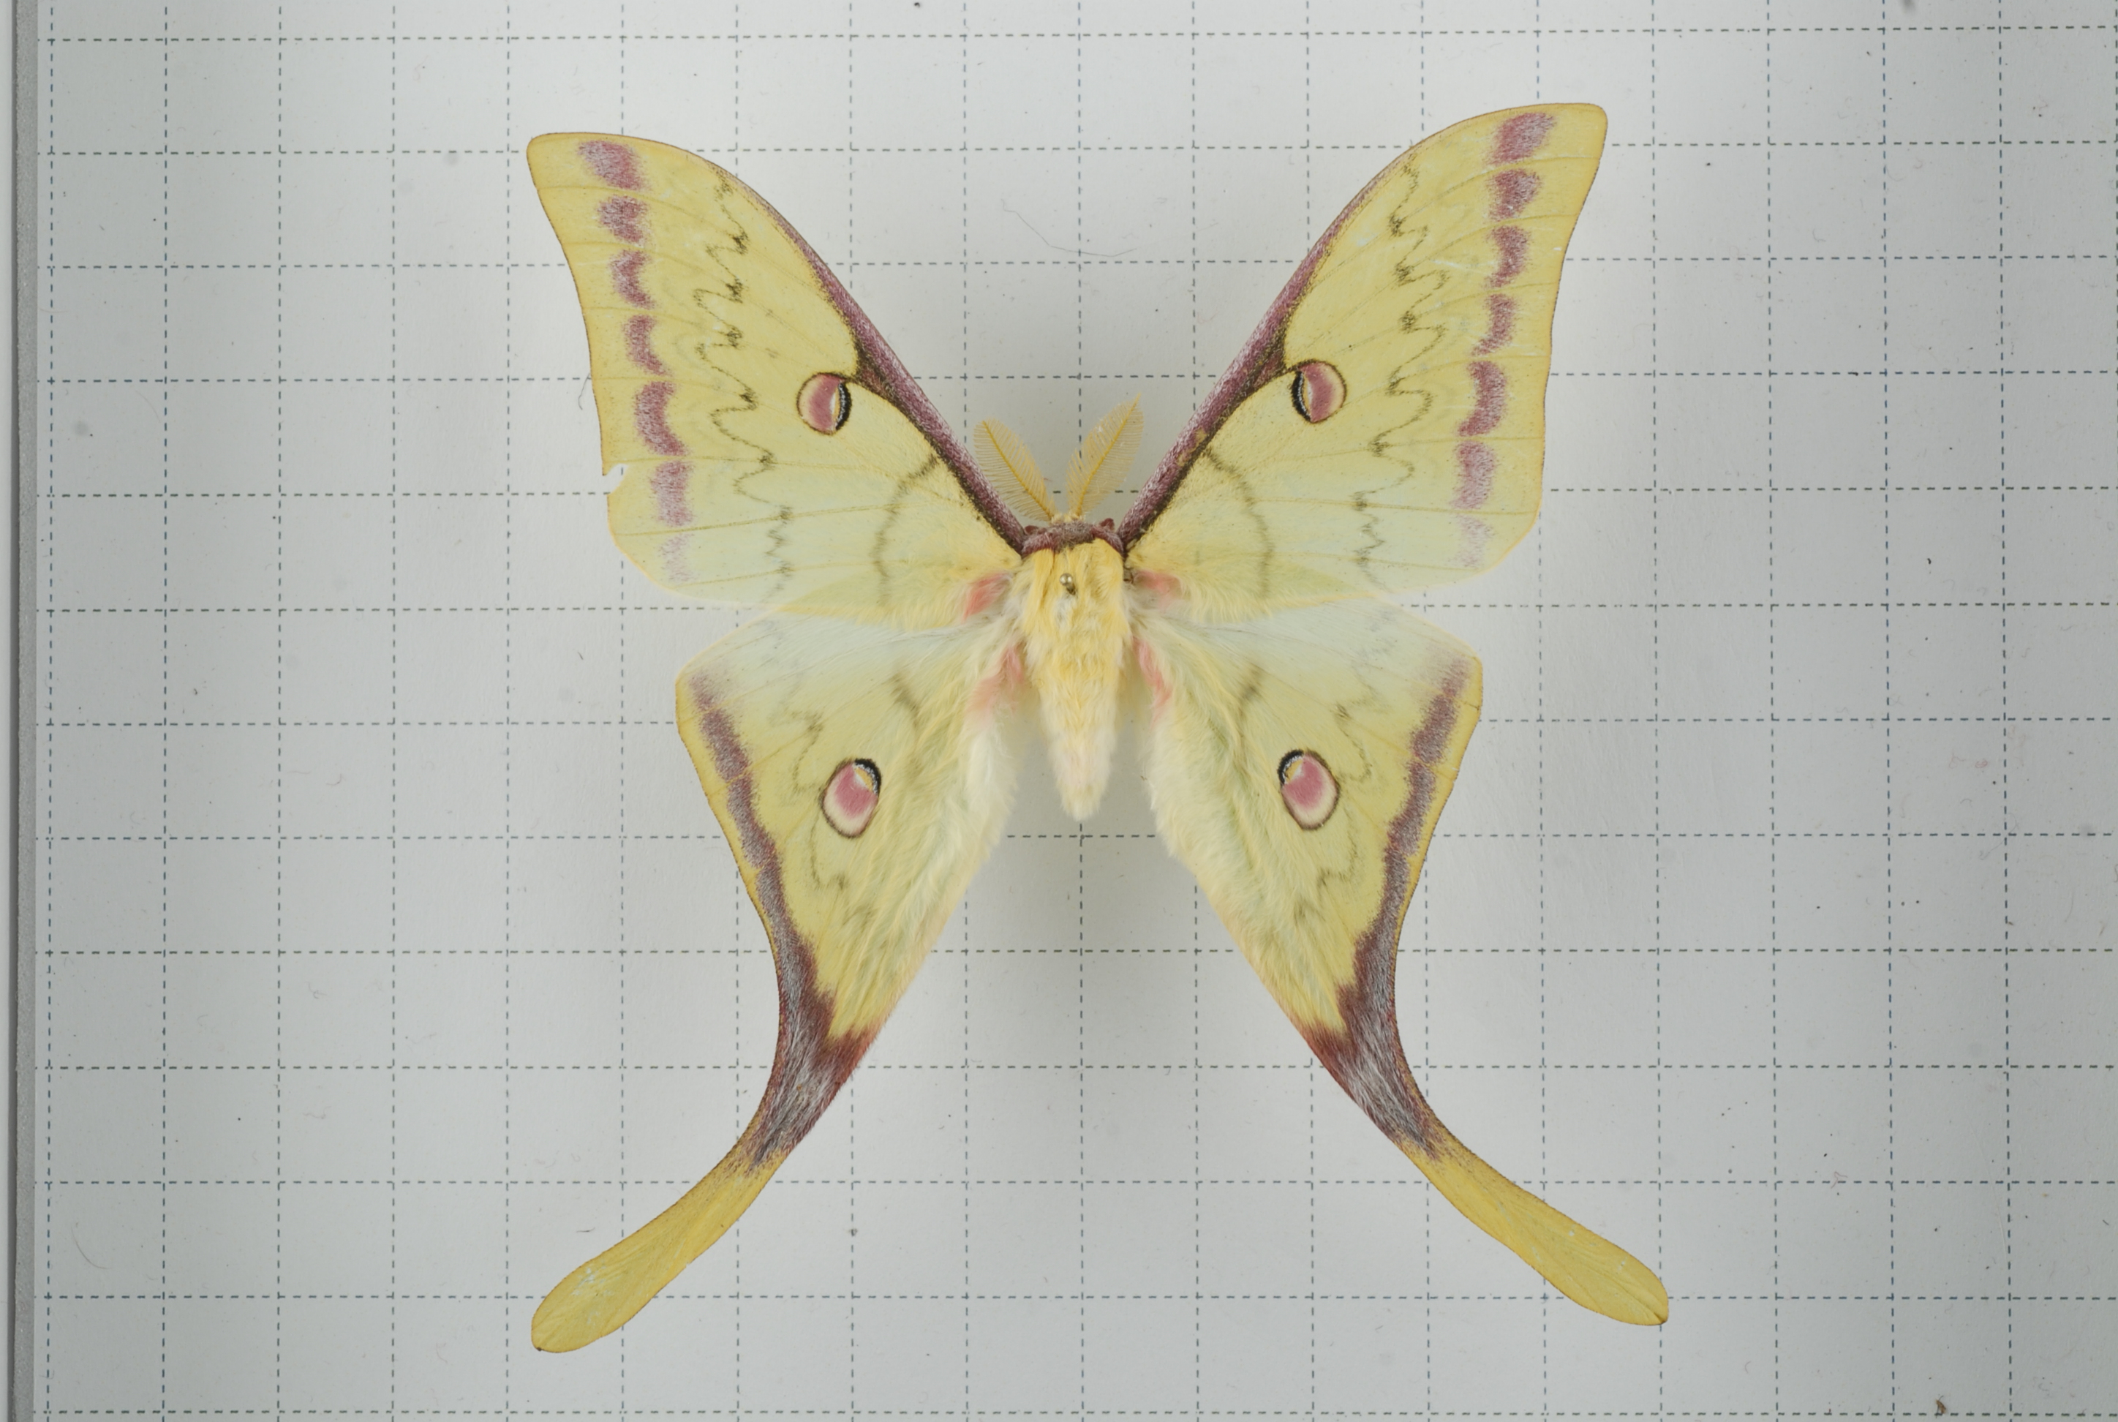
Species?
Actias sinensis subaurea
